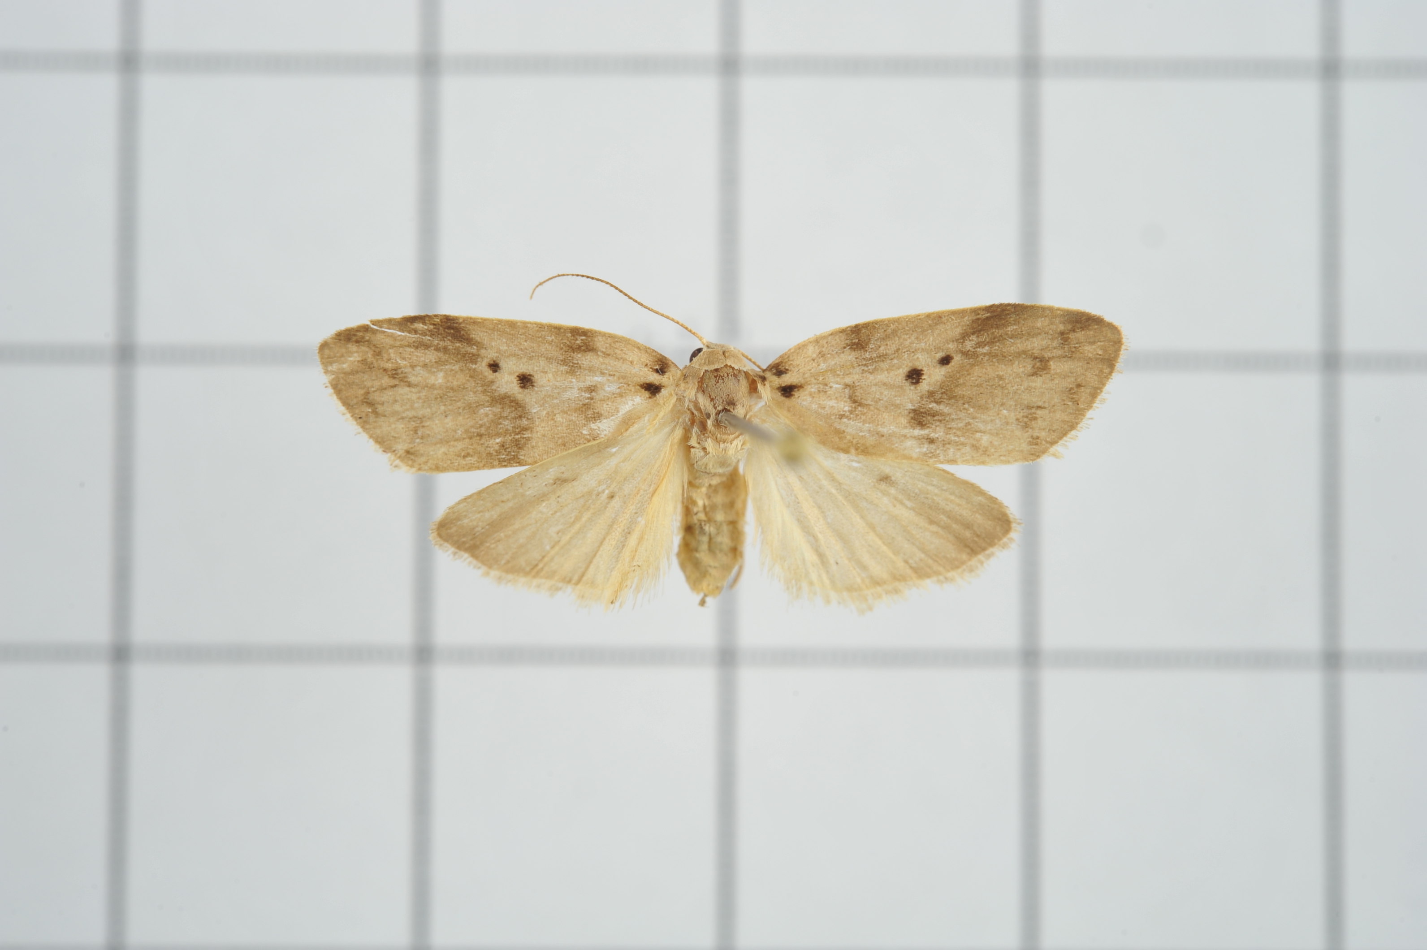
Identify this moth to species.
Eugoa cernyi
